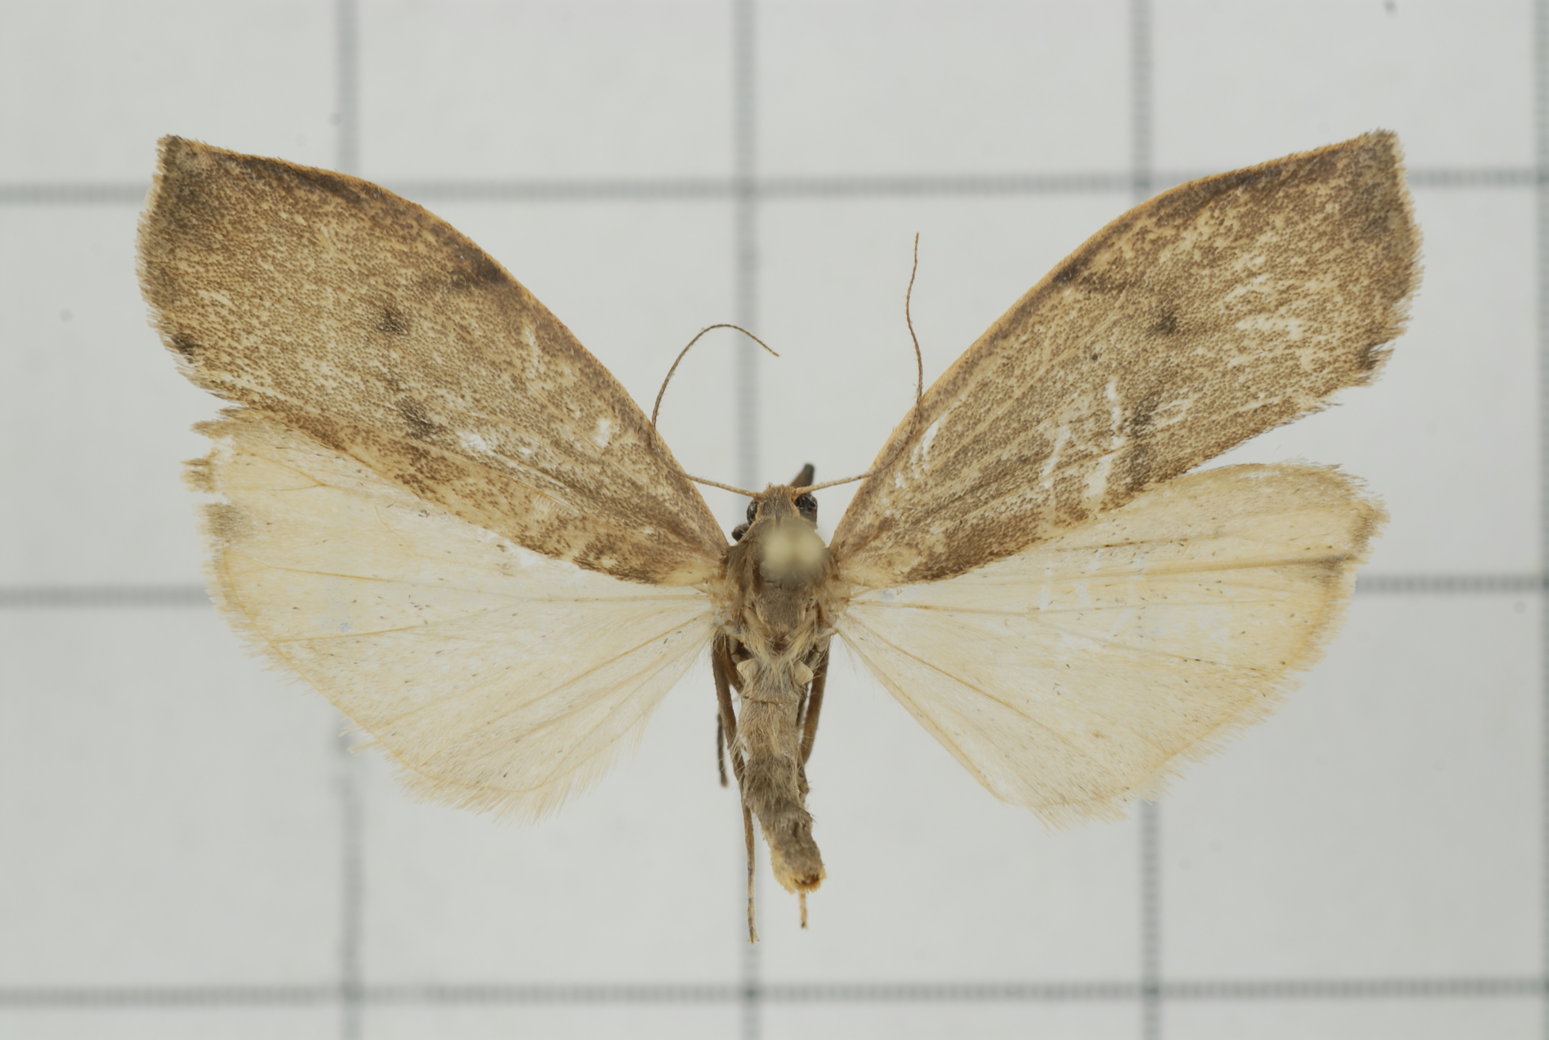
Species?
Gampola sinica
